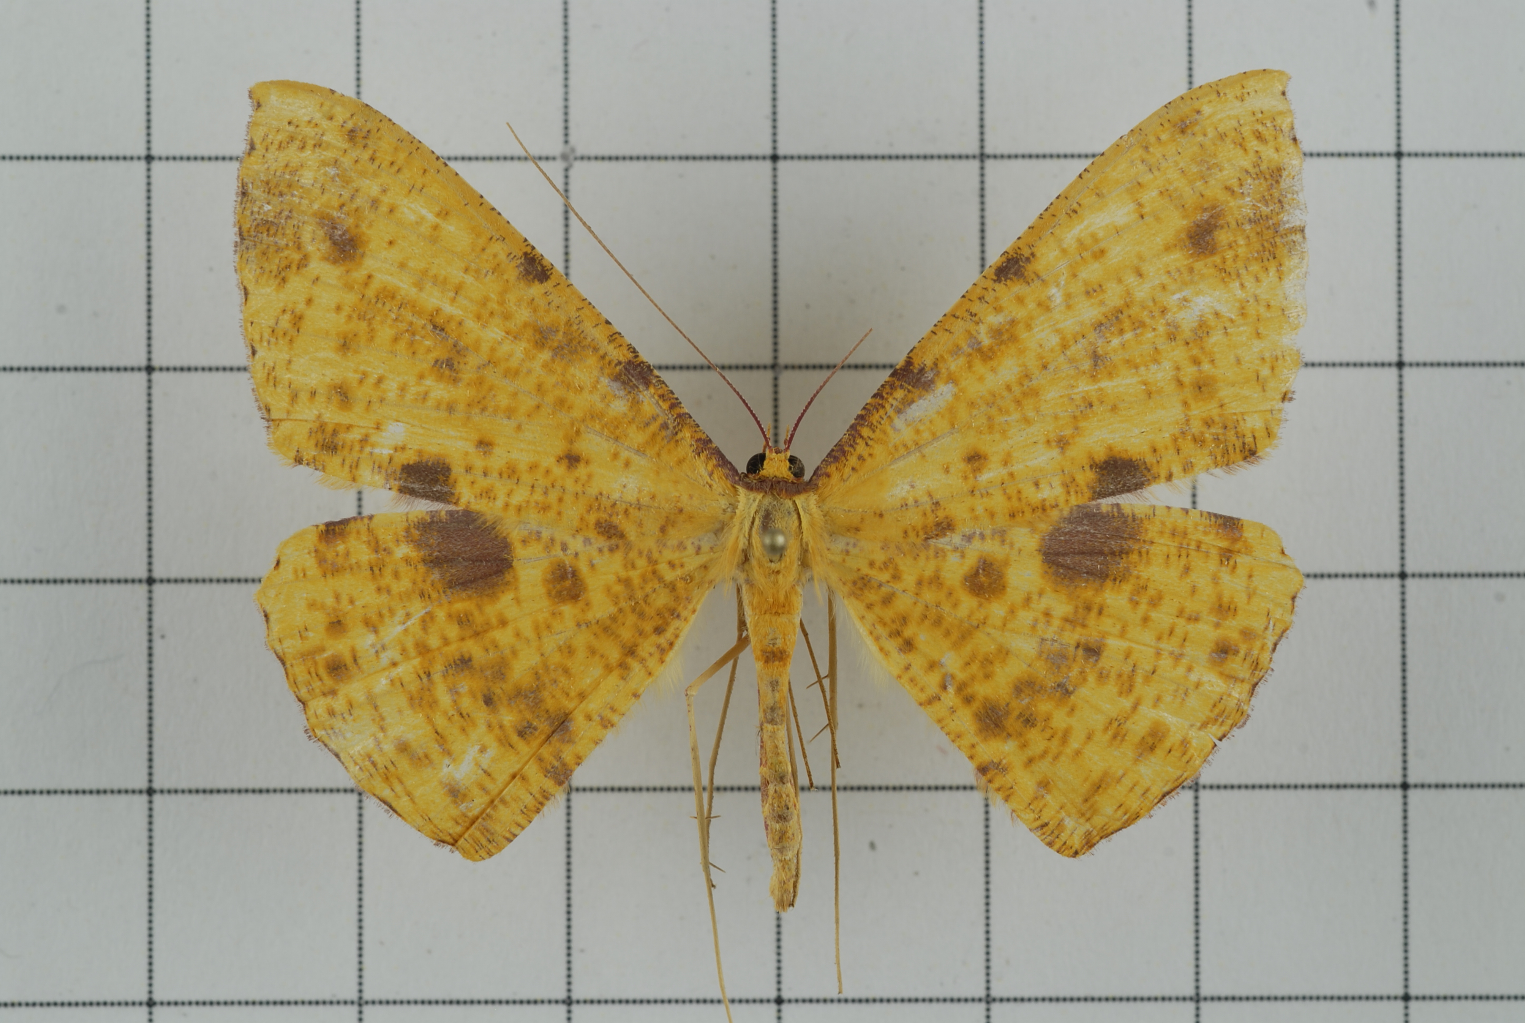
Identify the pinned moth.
Eumelea ludovicata ludovicata
